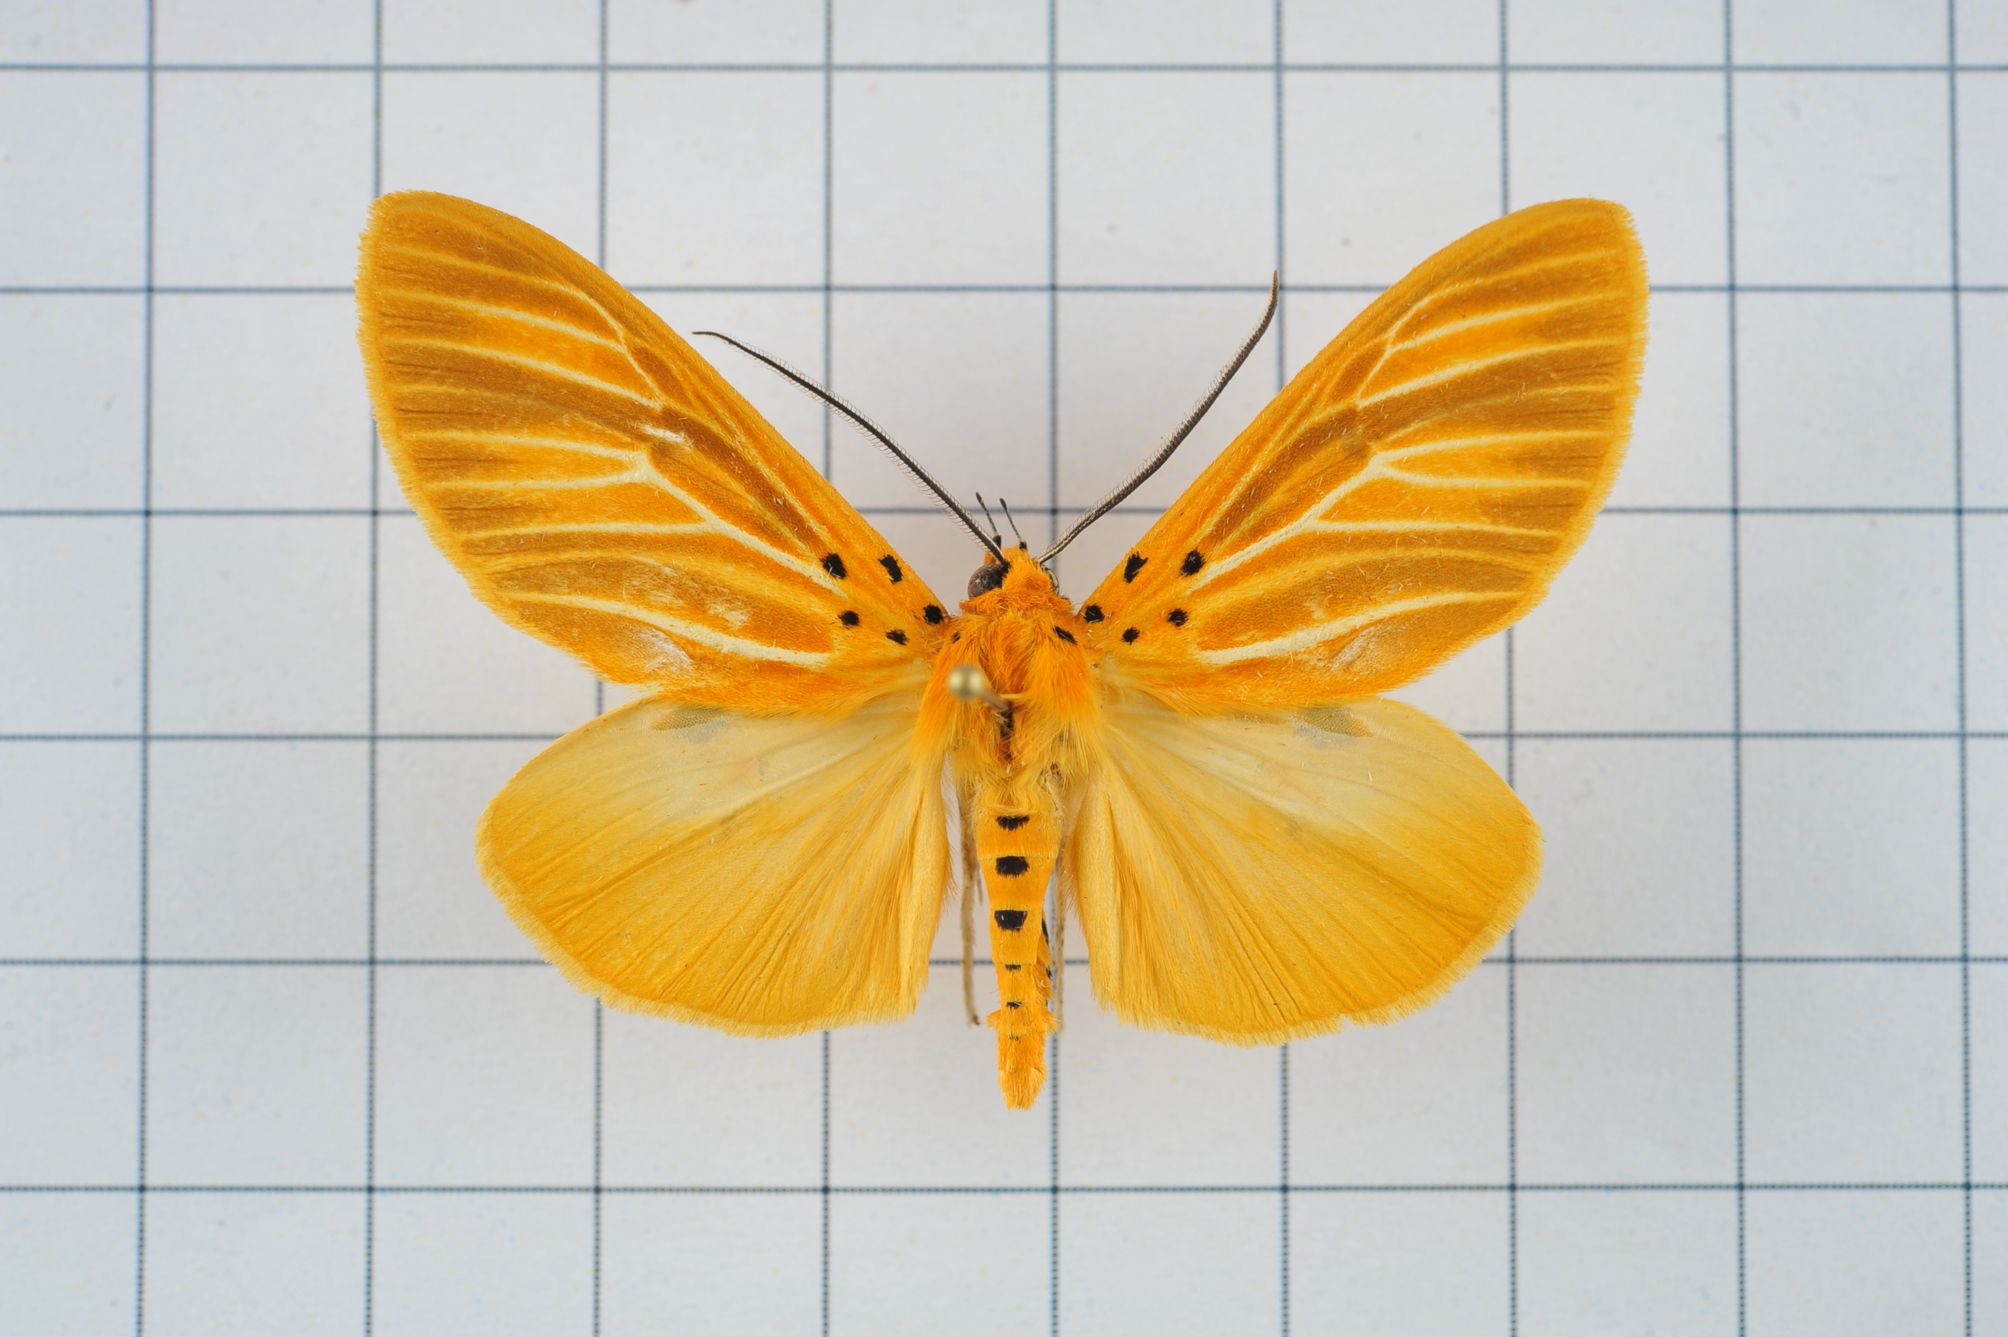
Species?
Asota egens confinis
